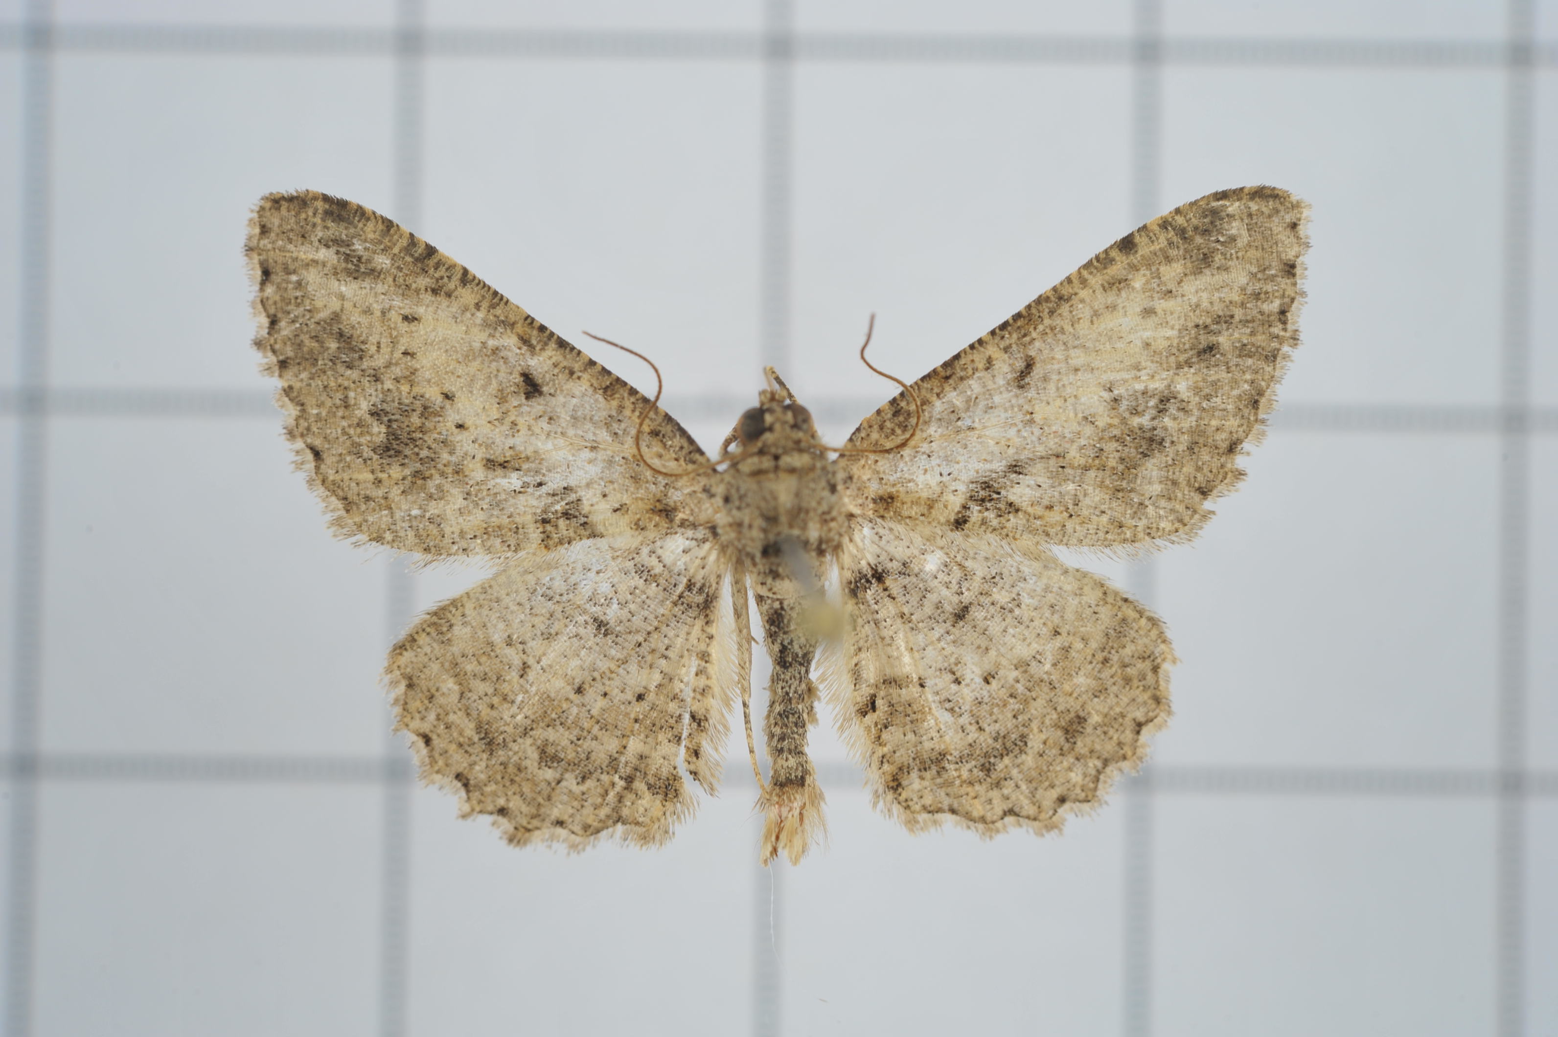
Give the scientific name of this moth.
Psilalcis breta rantaizana
